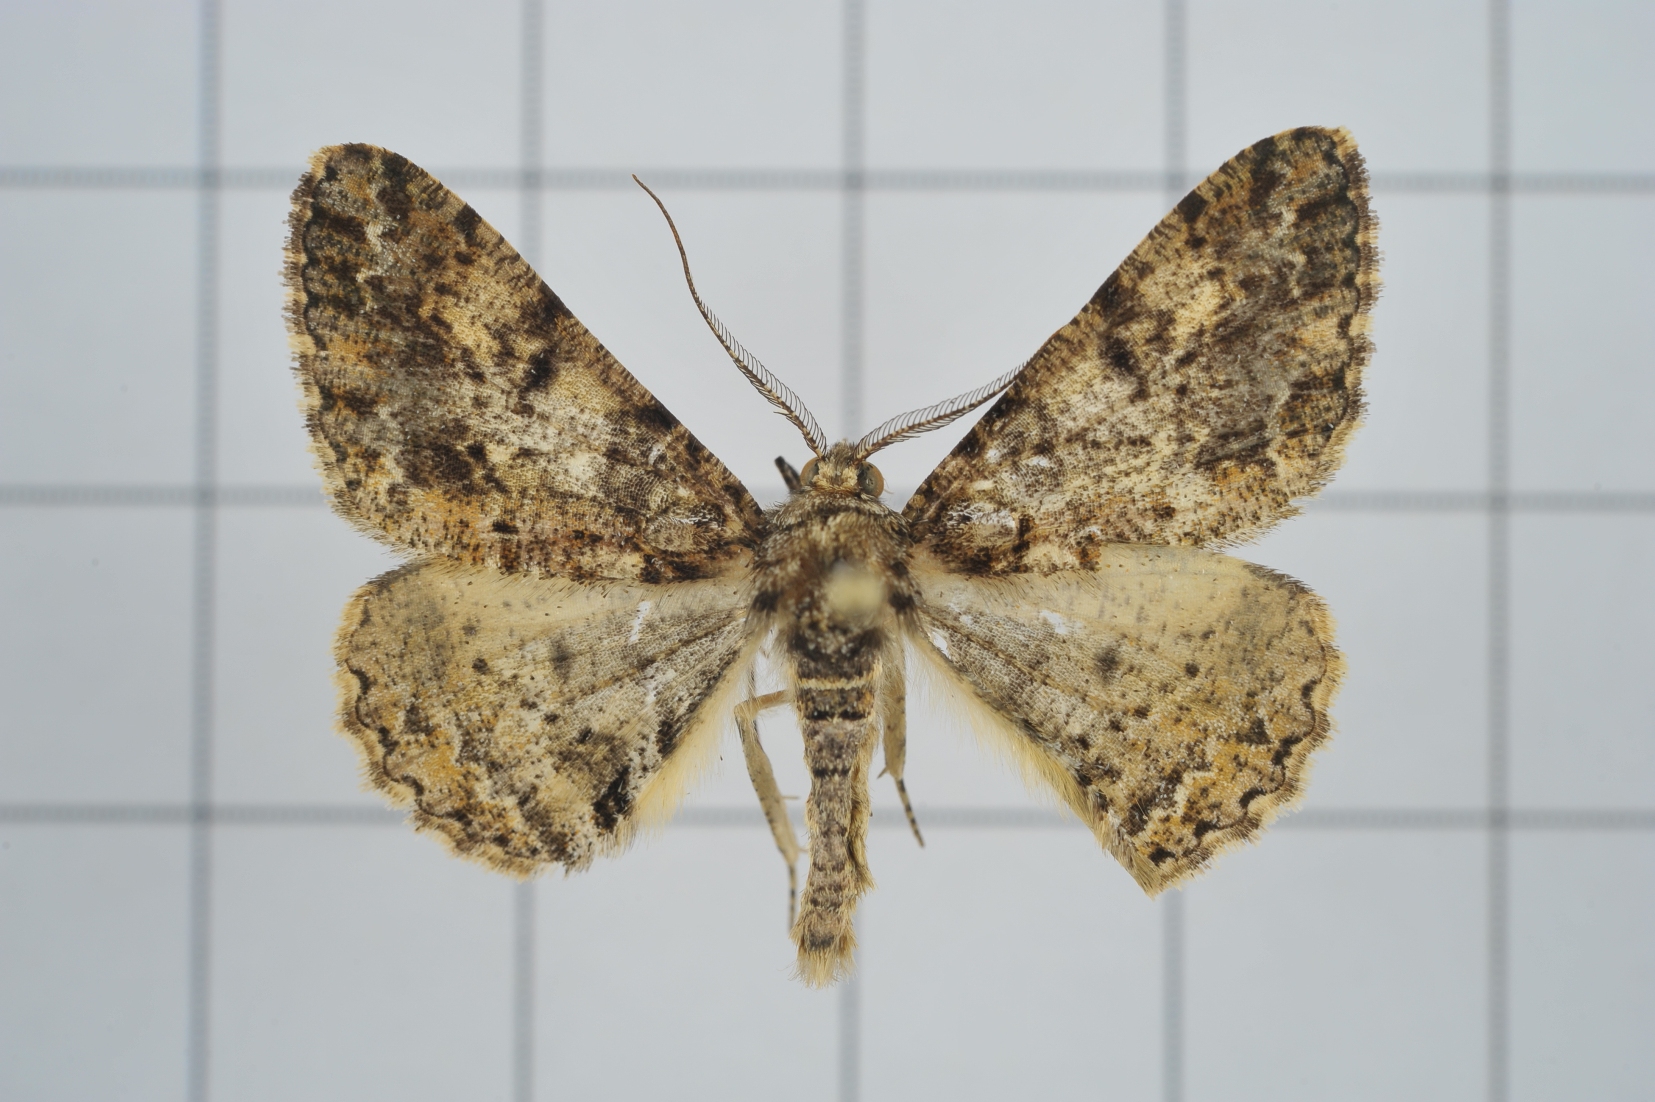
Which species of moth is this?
Alcis taiwanovariegata
